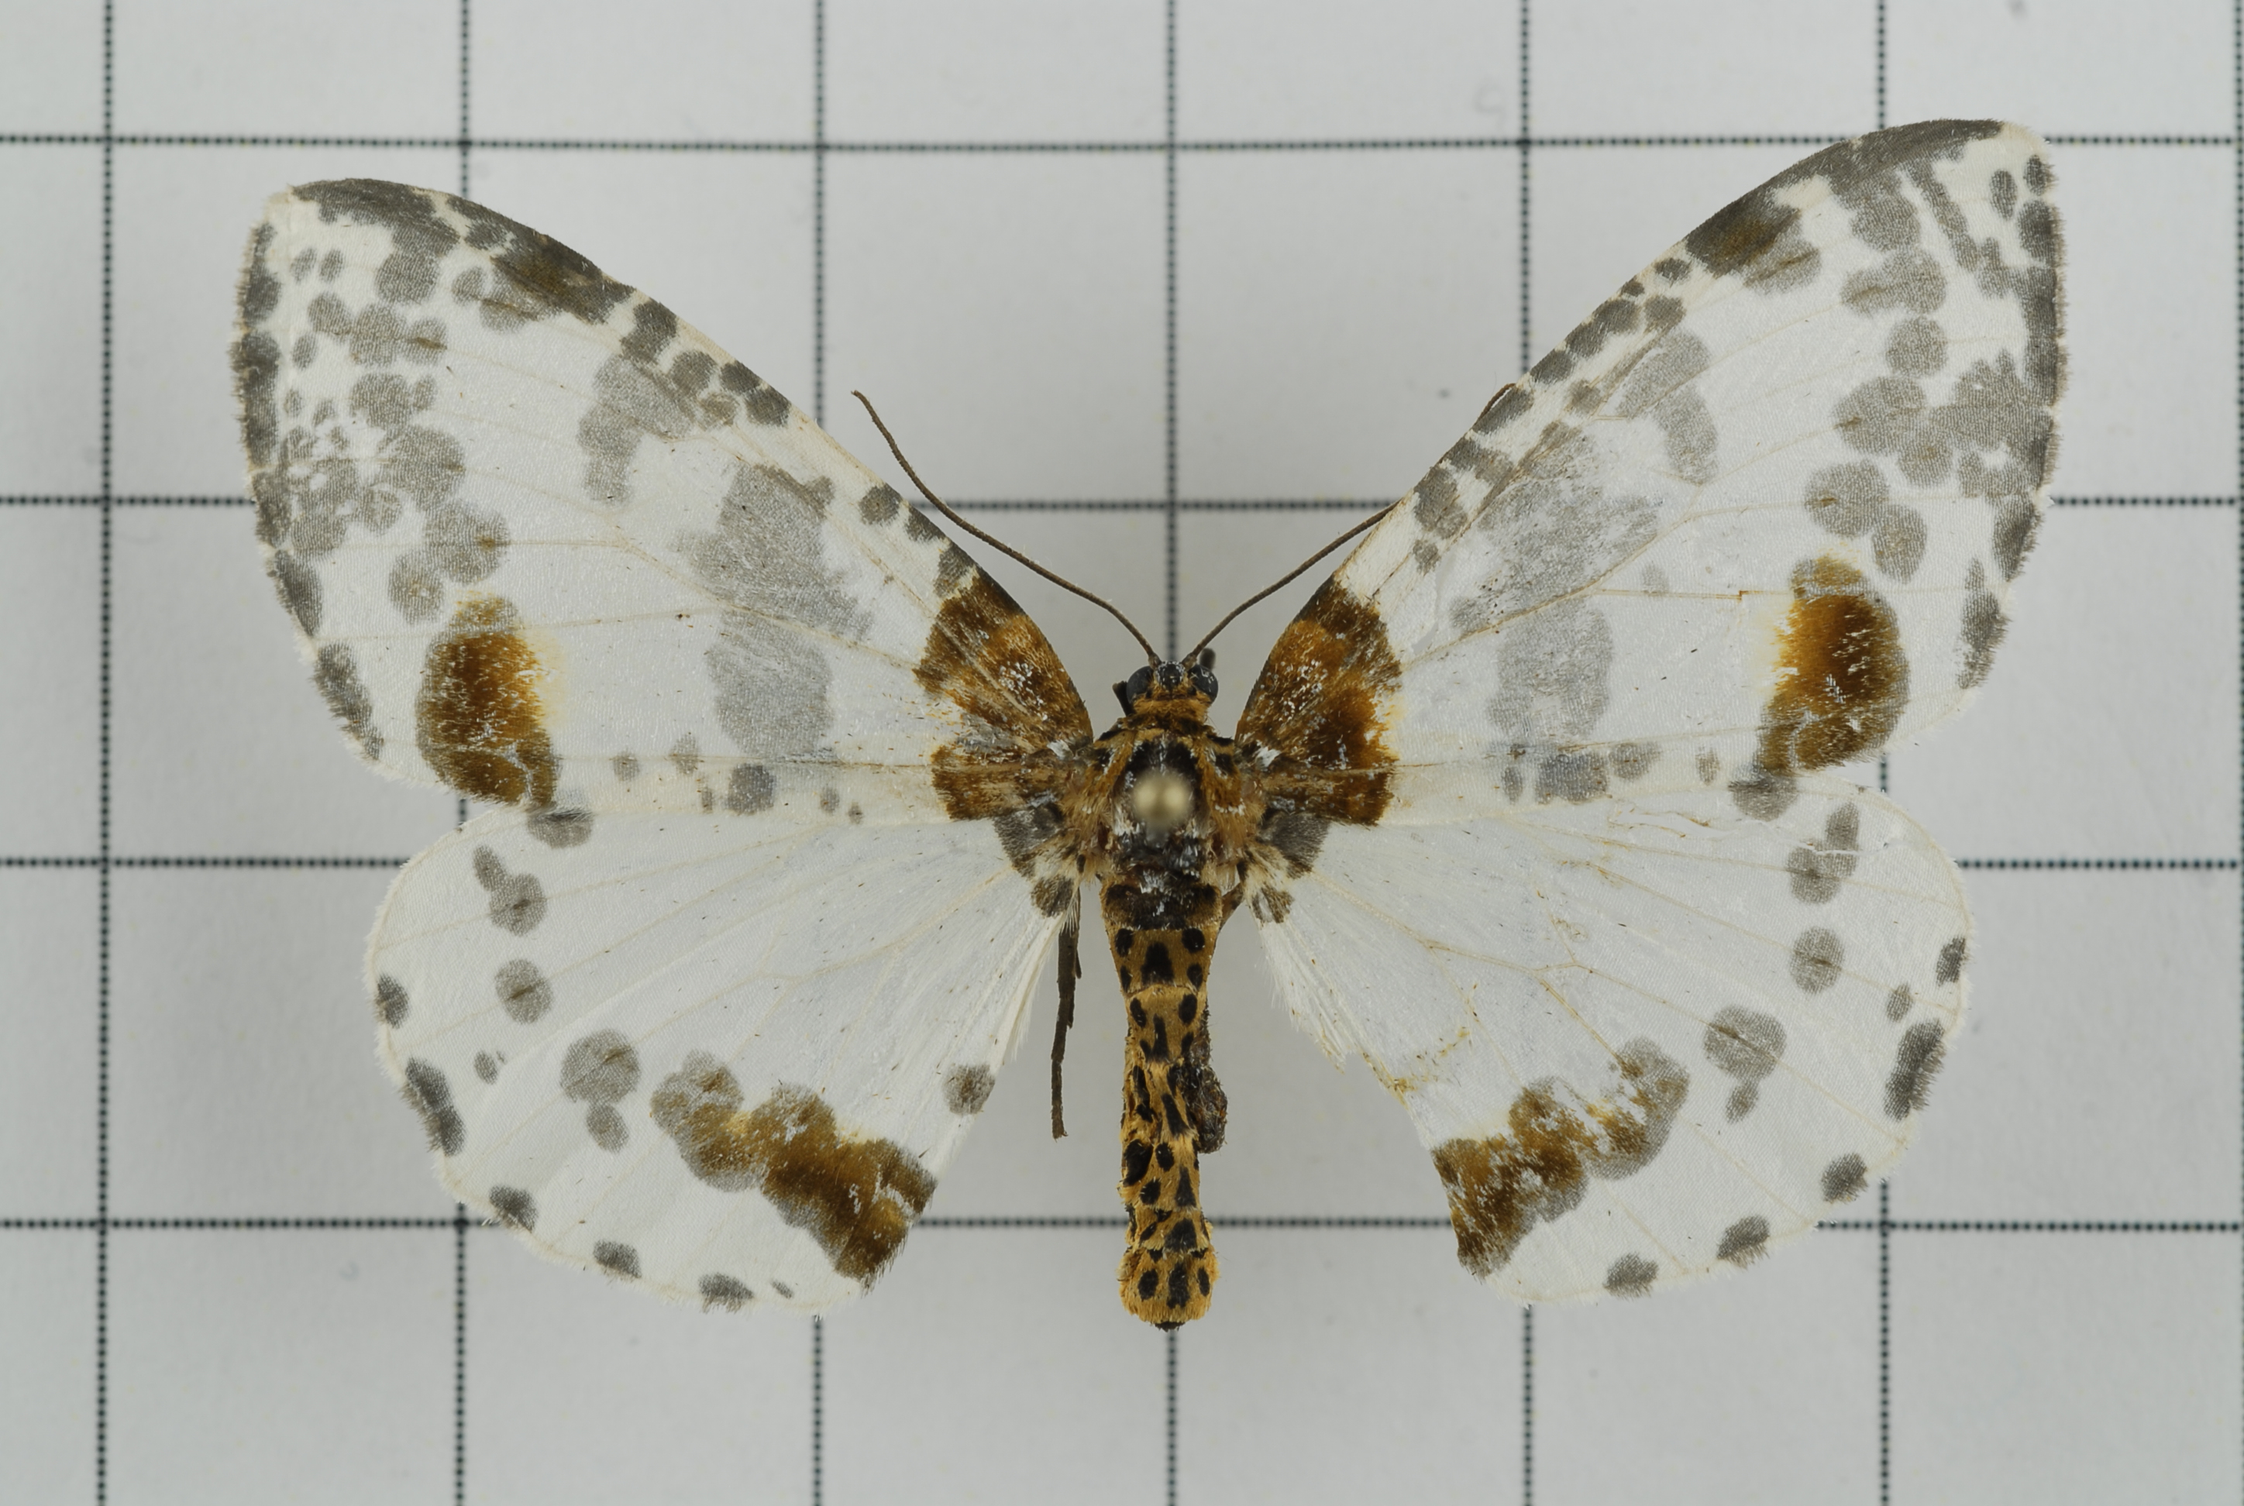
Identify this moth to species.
Abraxas adilluminata
